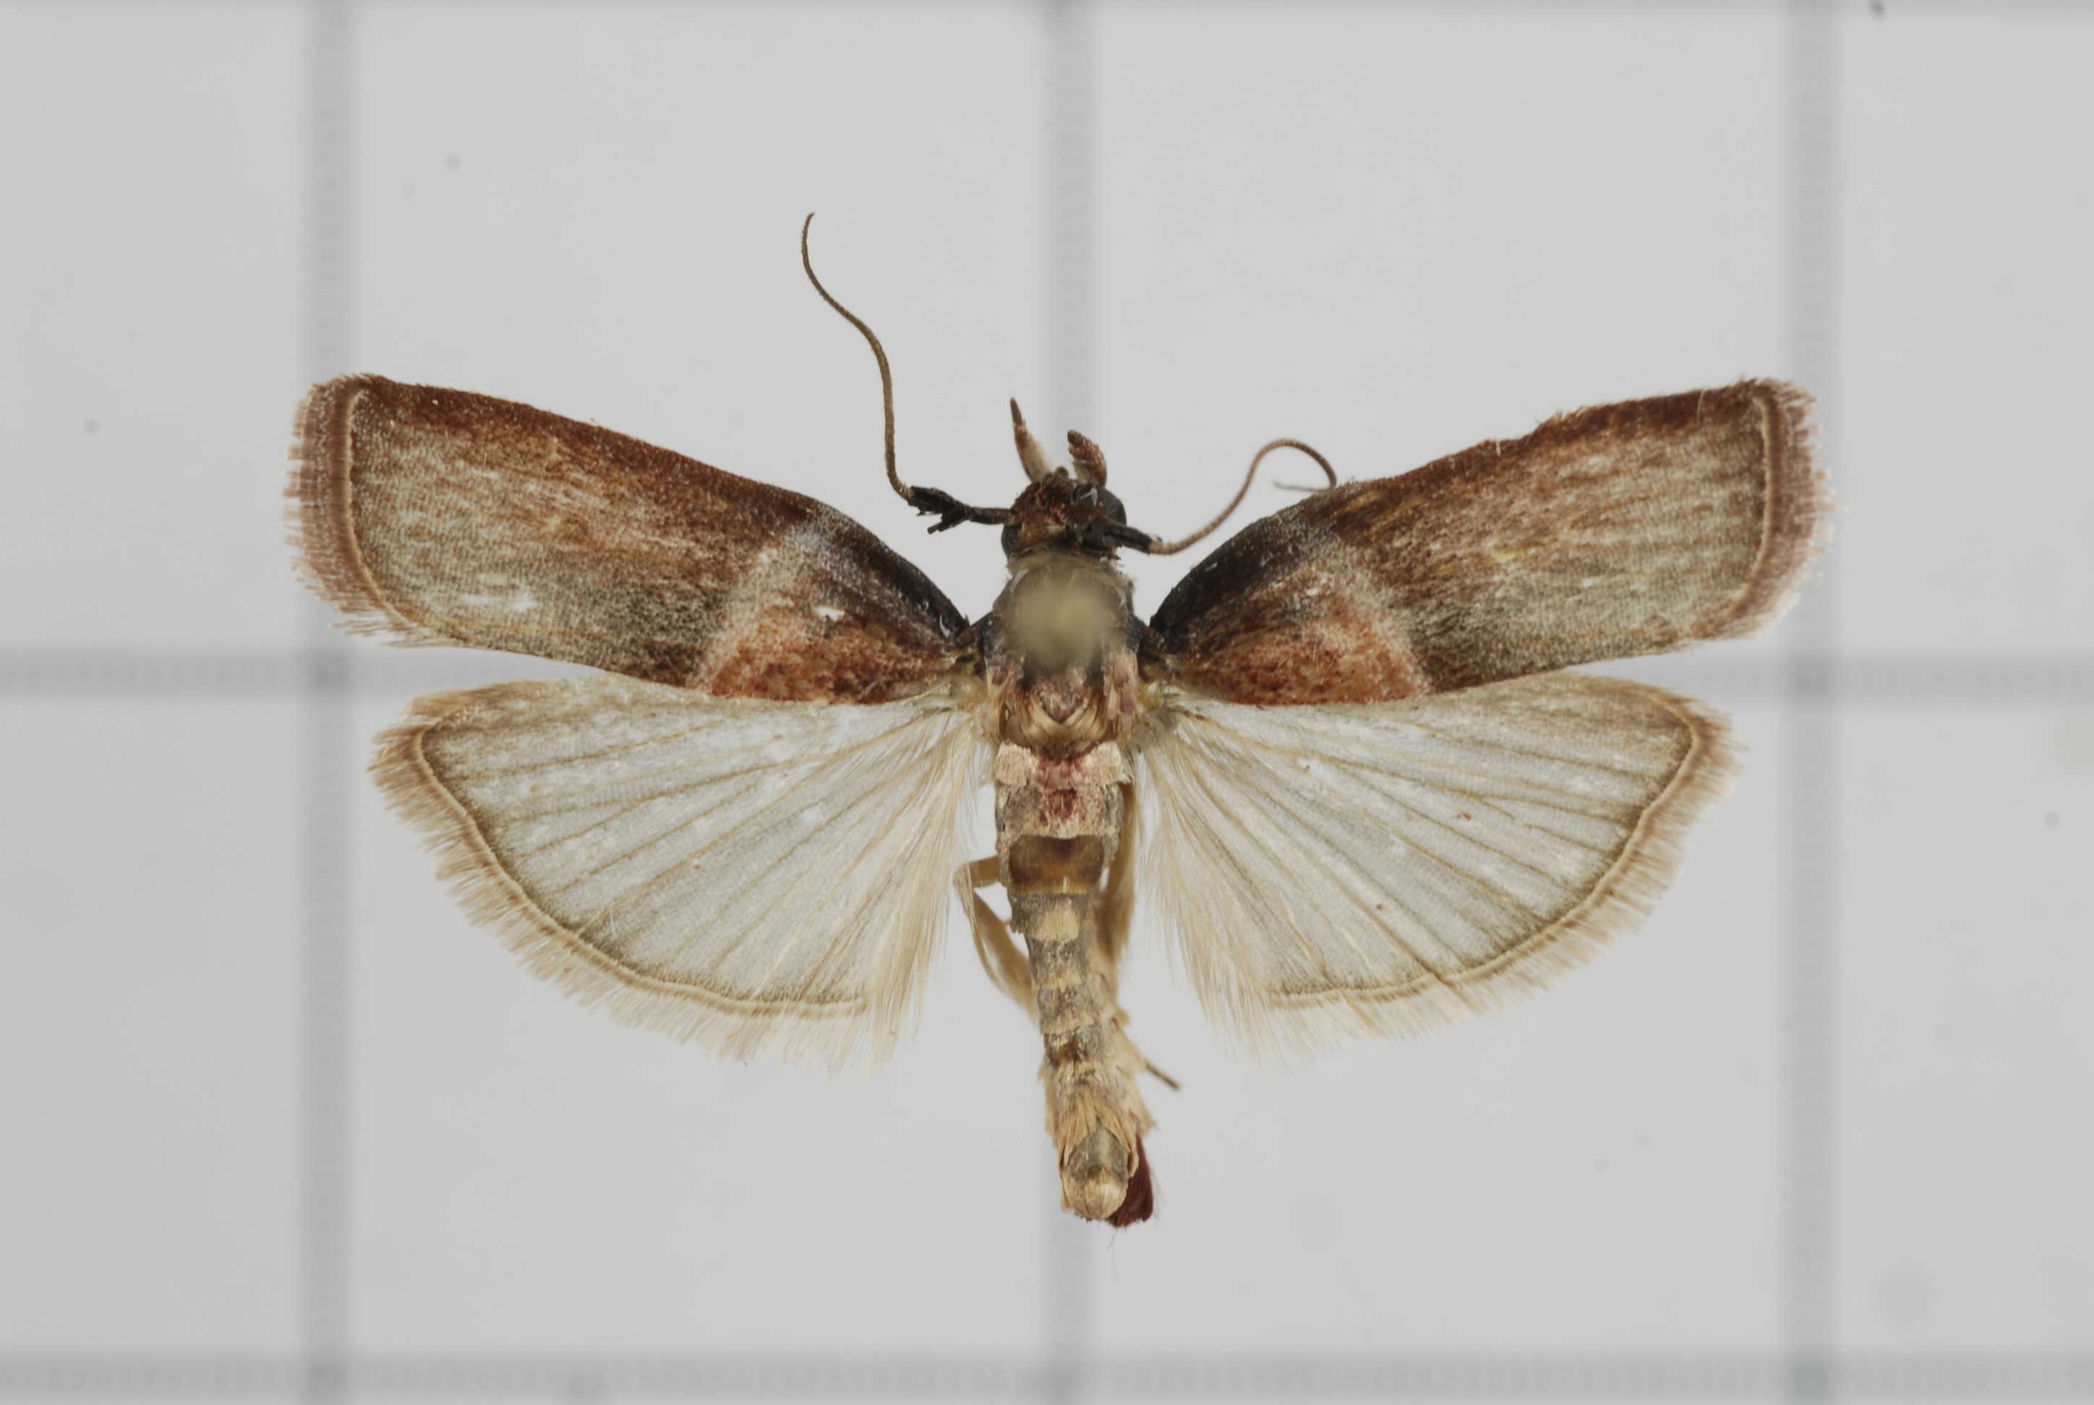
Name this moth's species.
Calguia defiguralis
